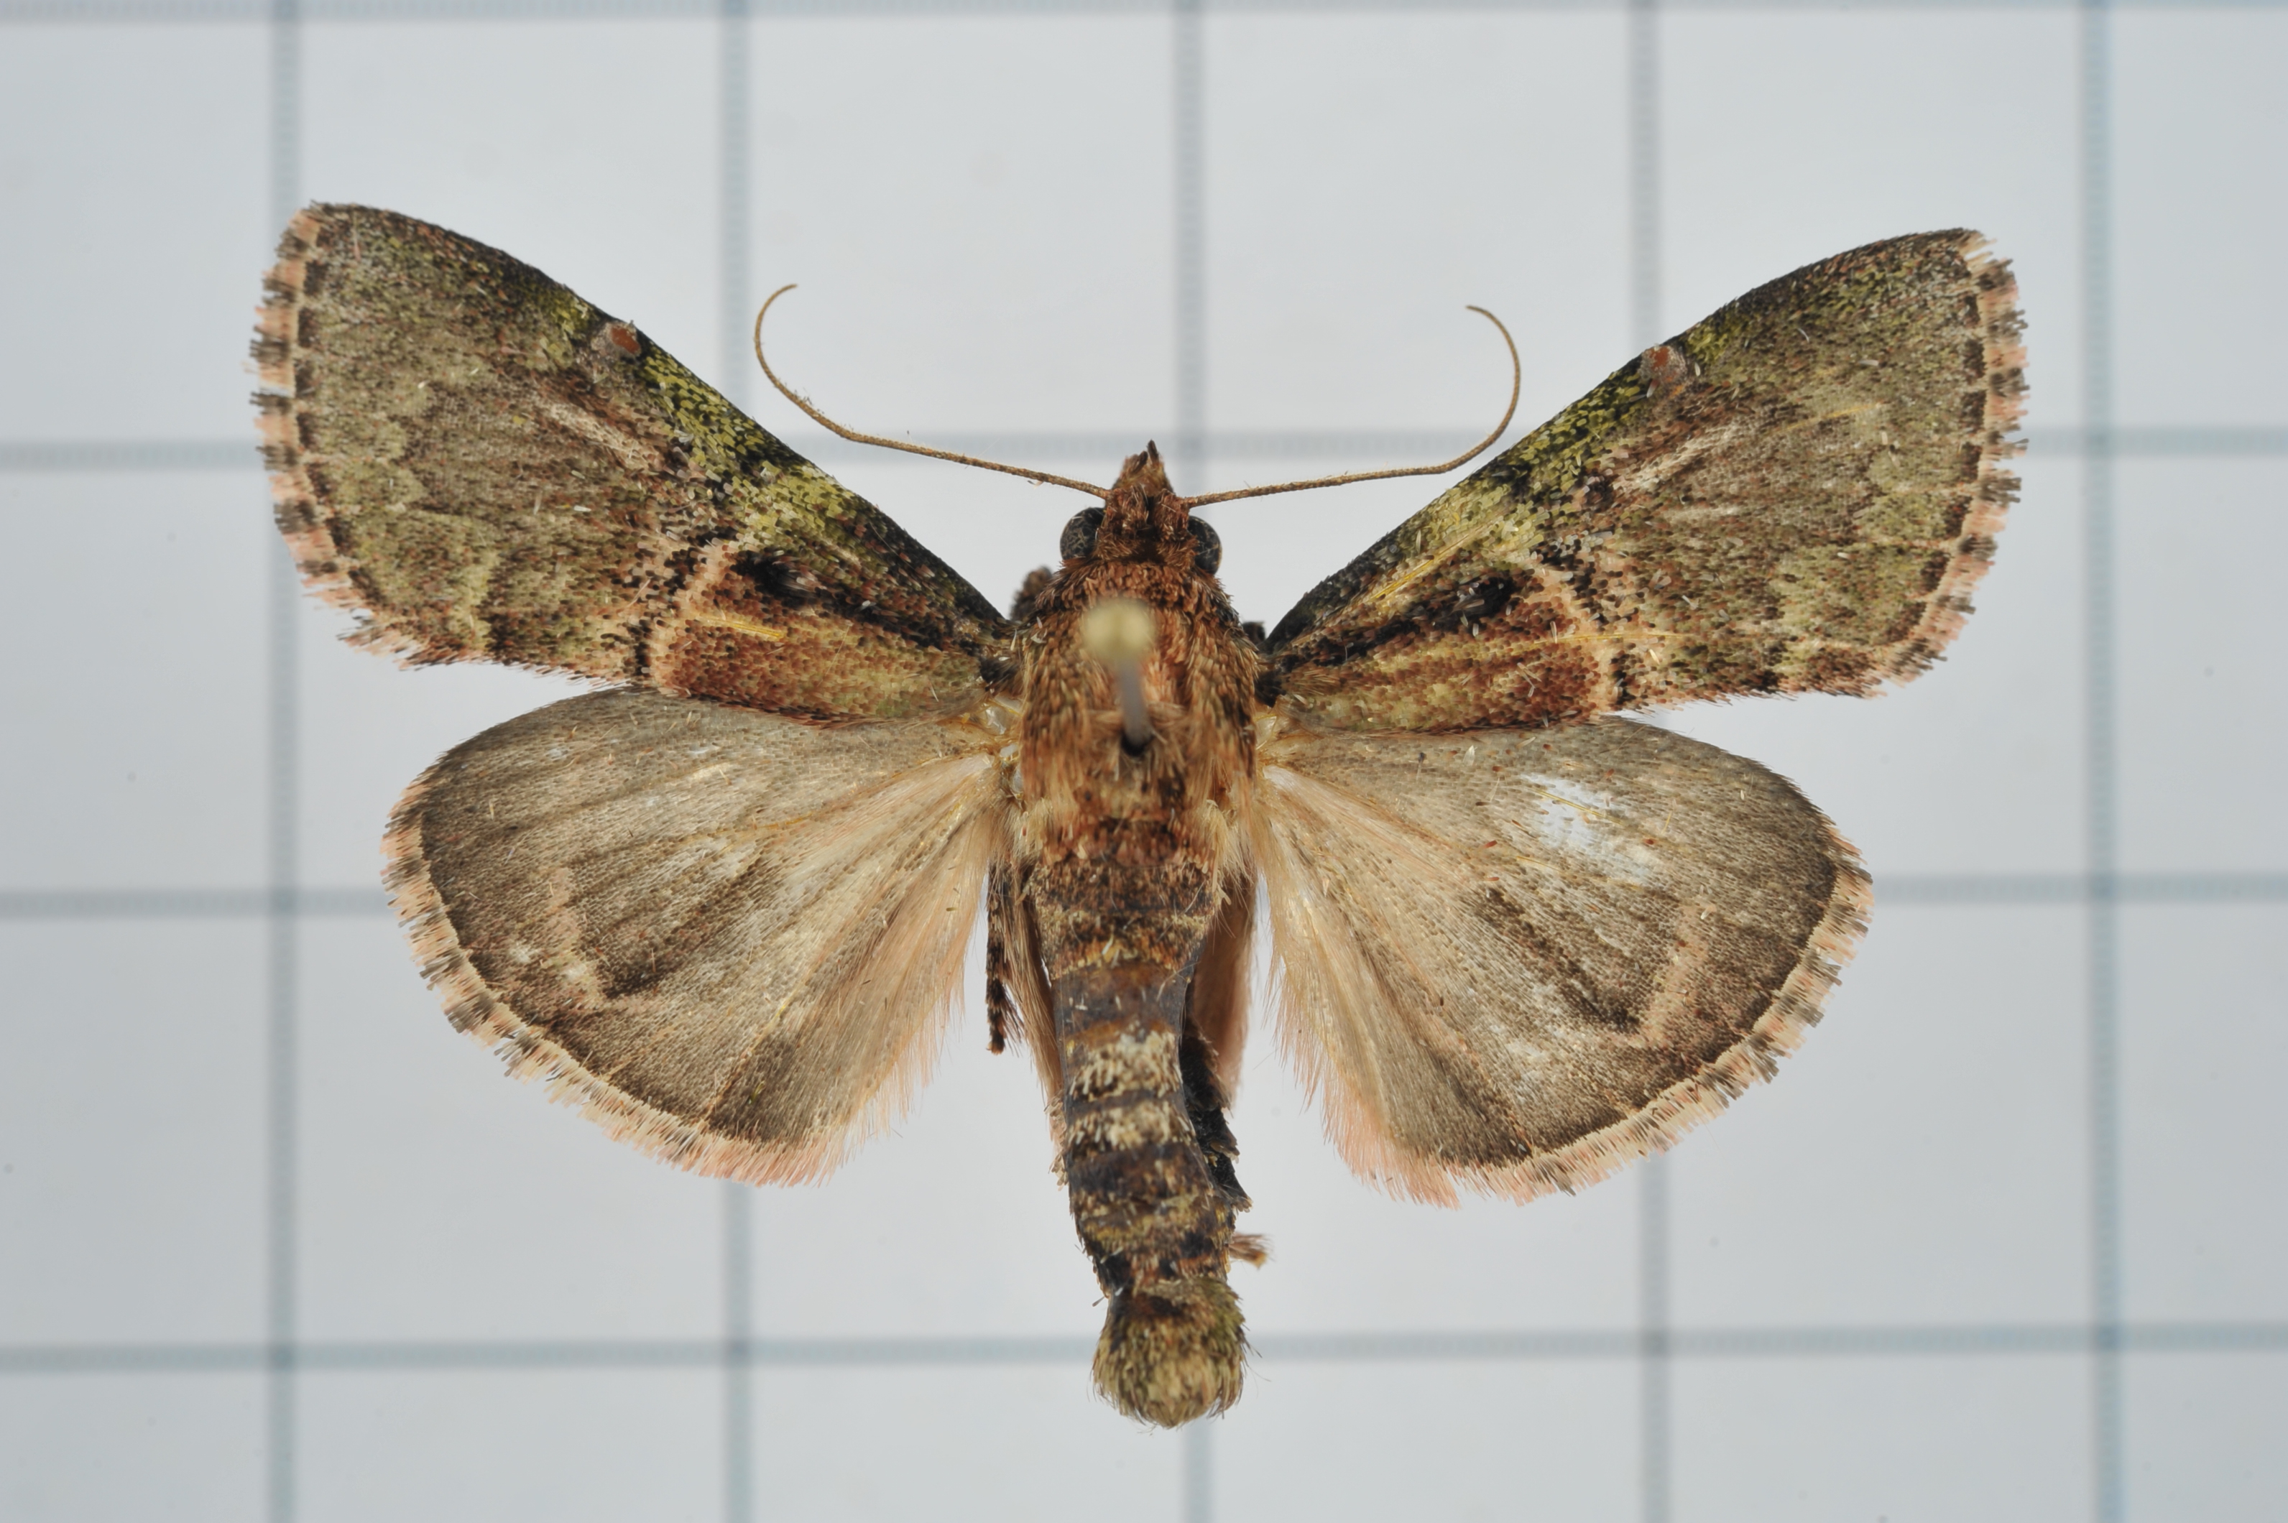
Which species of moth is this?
Locastra muscosalis
